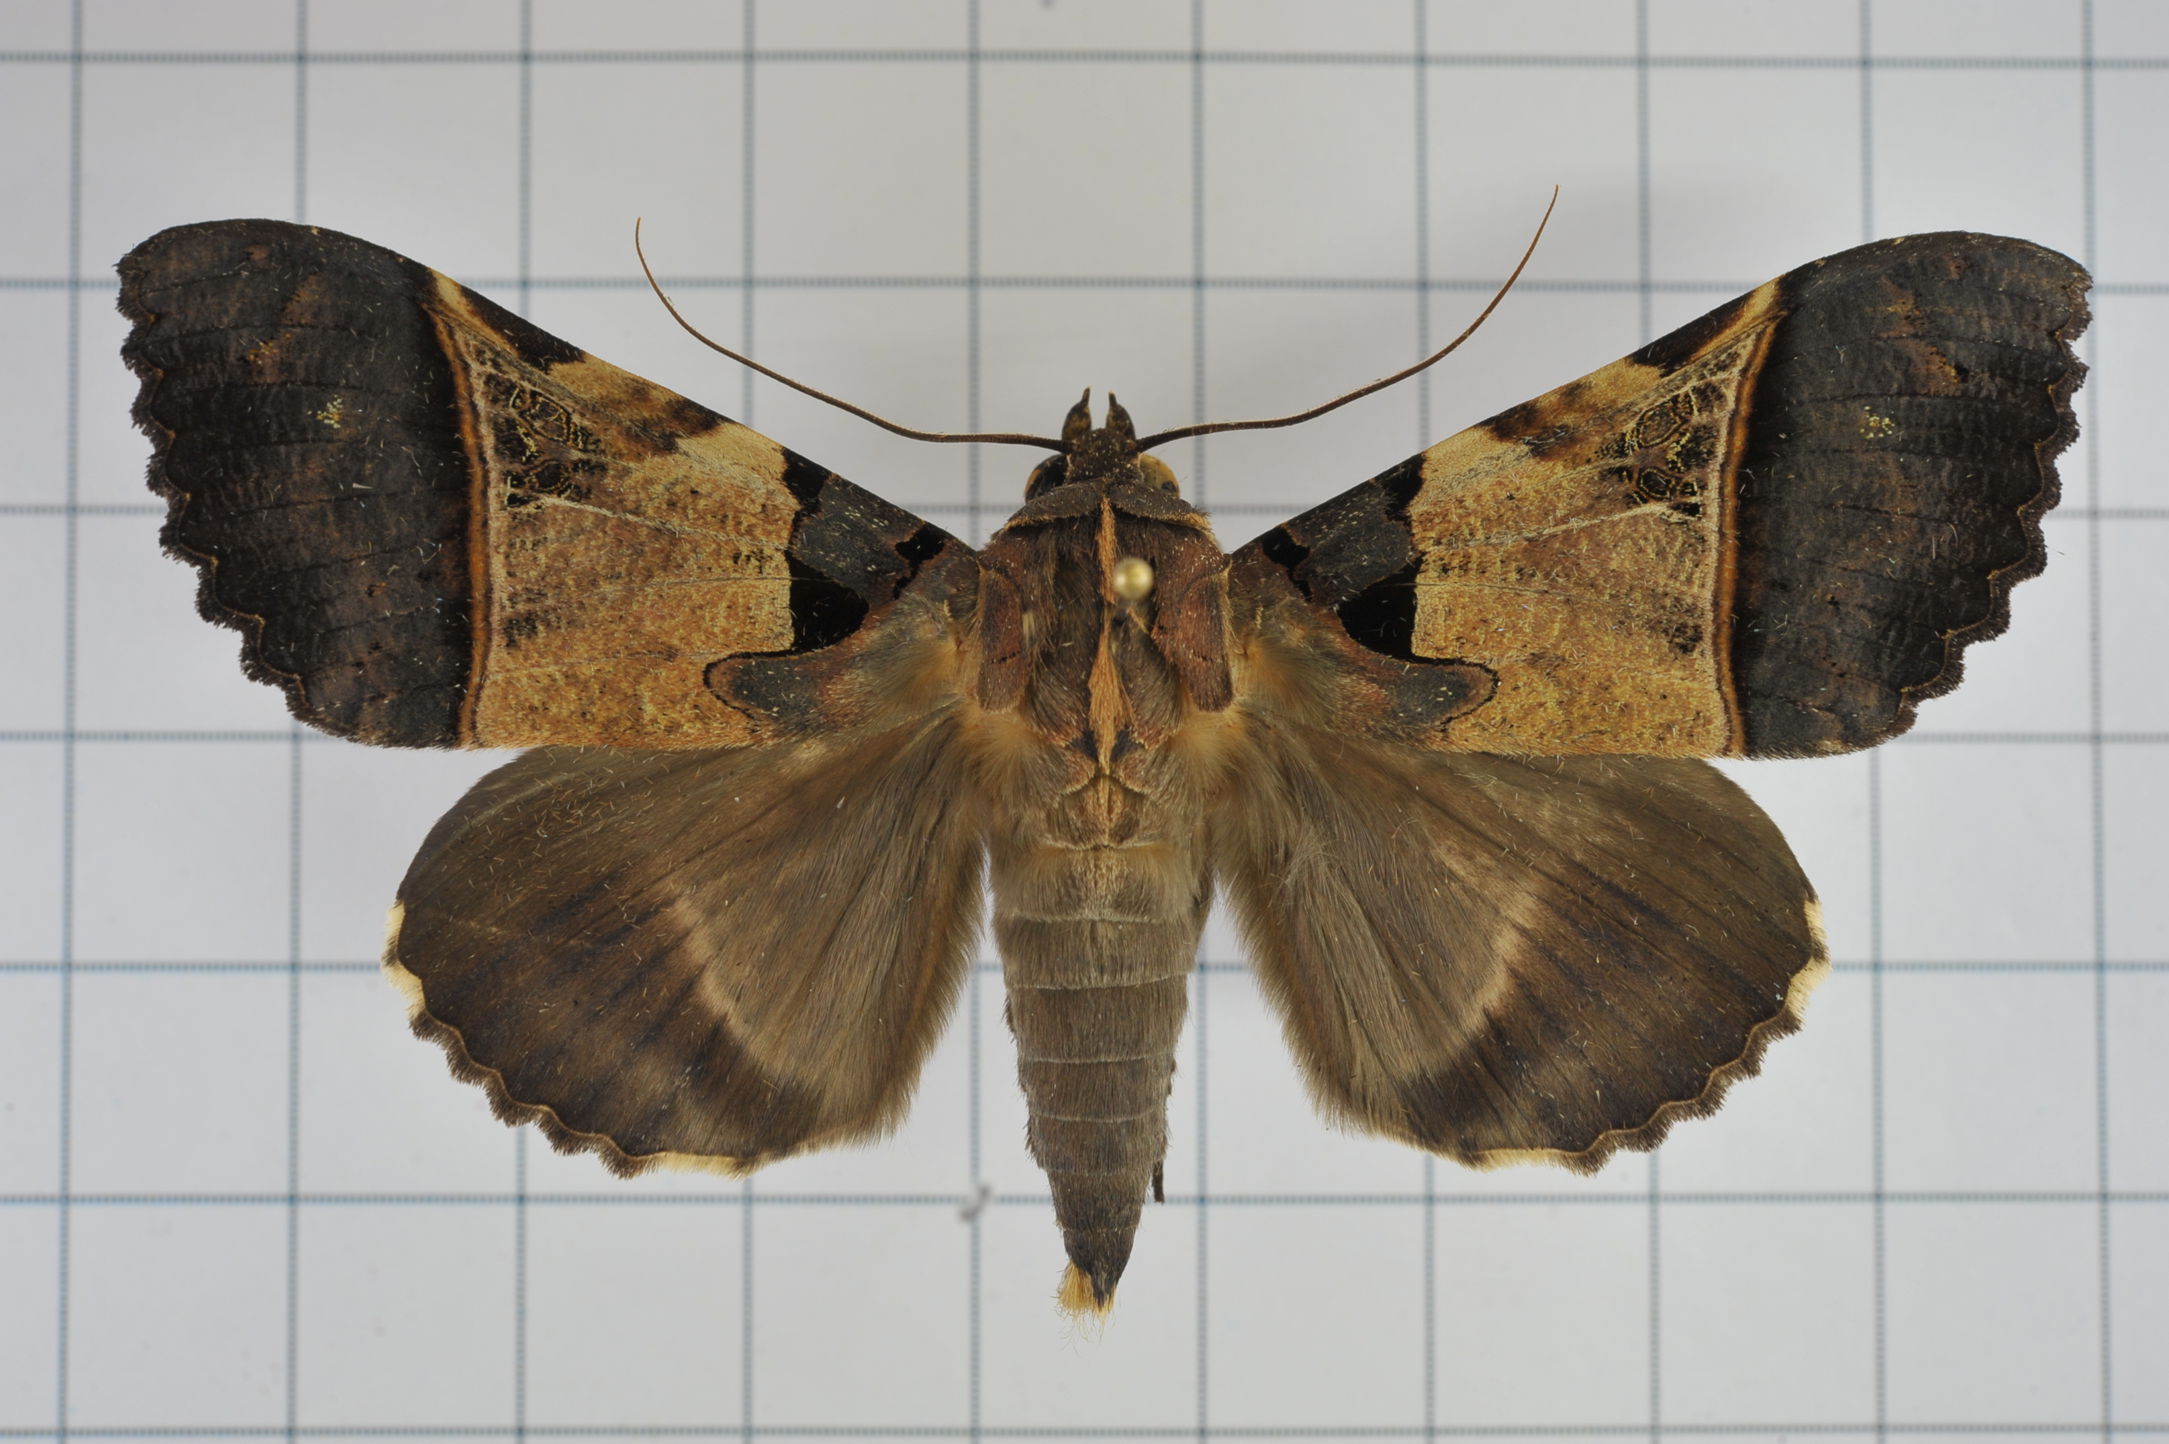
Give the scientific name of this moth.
Serrodes campana
